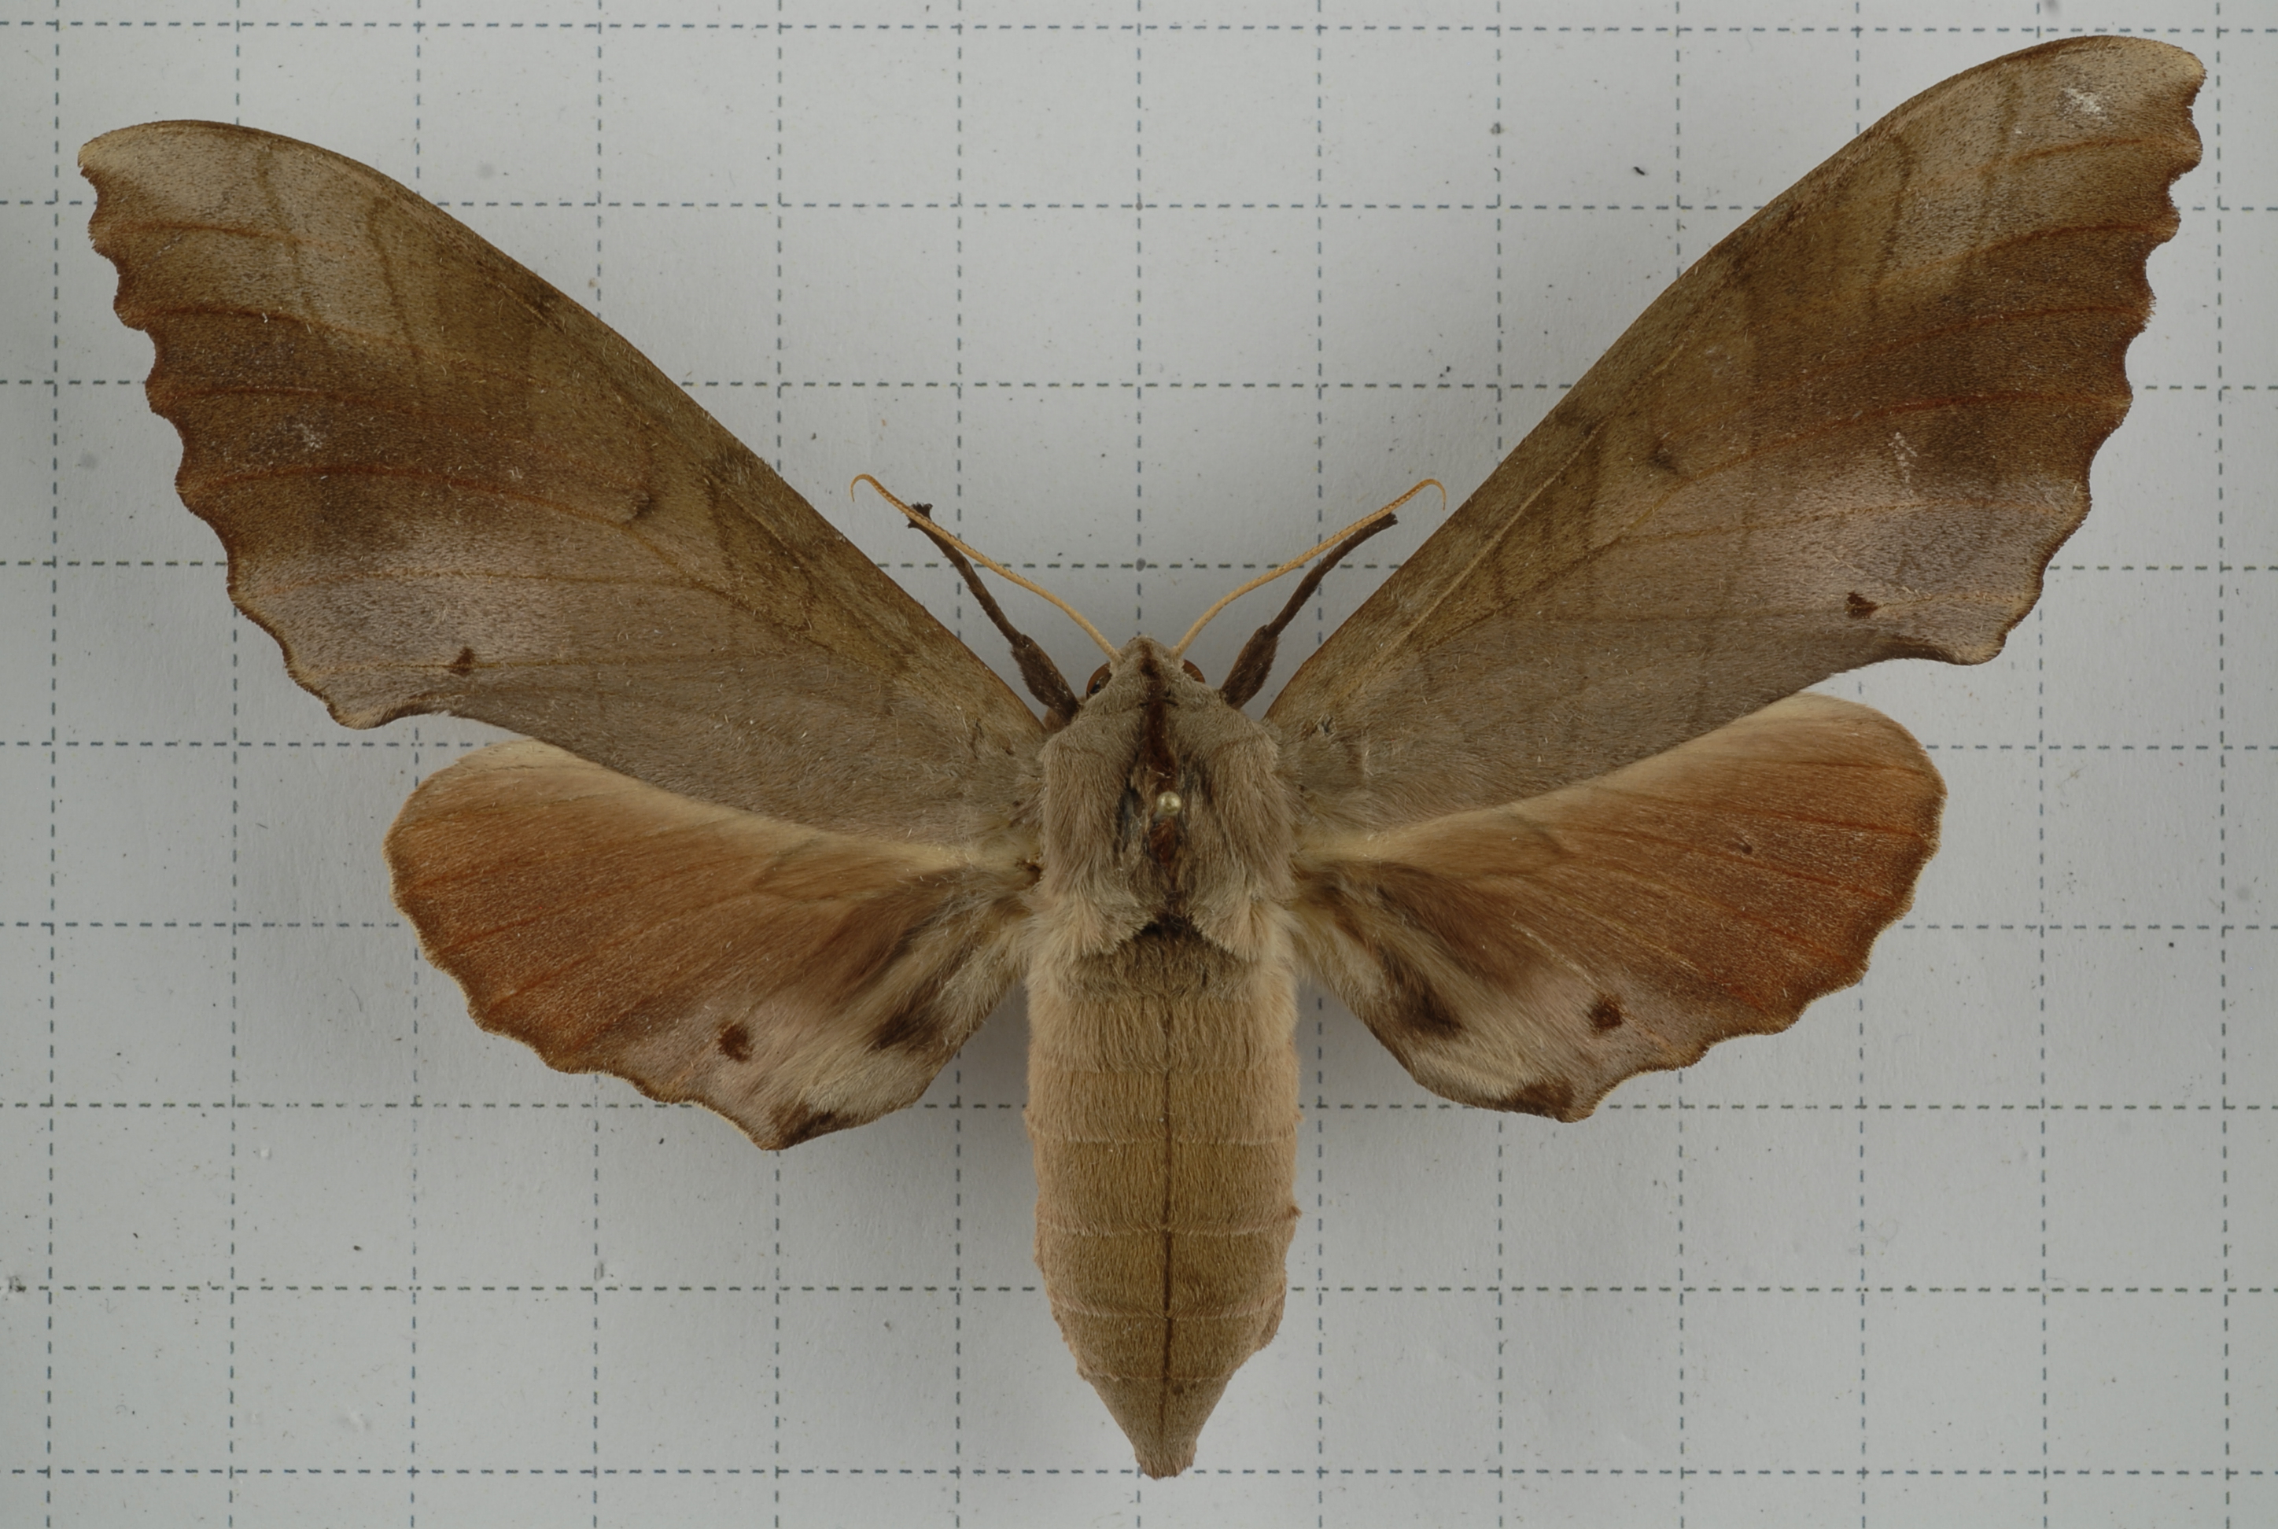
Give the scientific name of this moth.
Marumba sperchius sperchius
